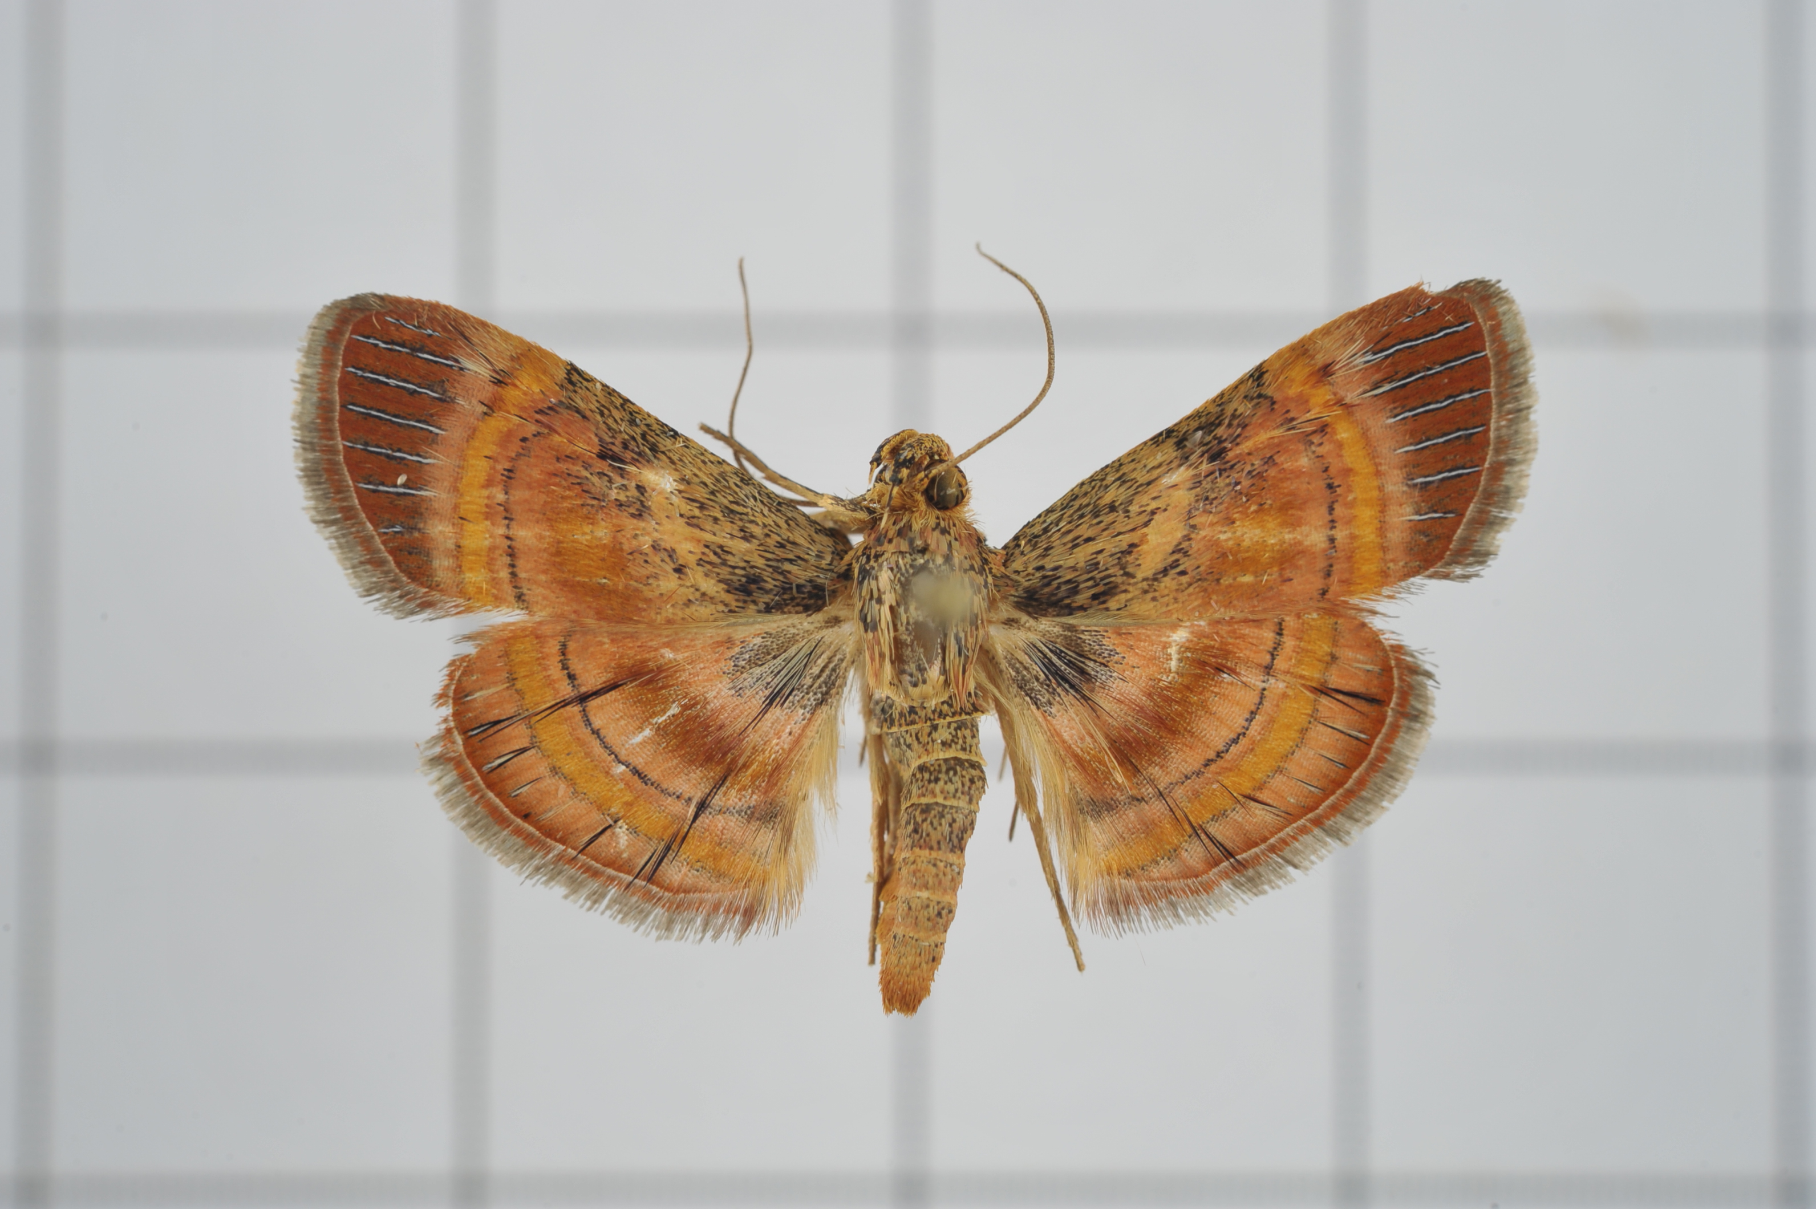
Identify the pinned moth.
Lista haraldusalis
